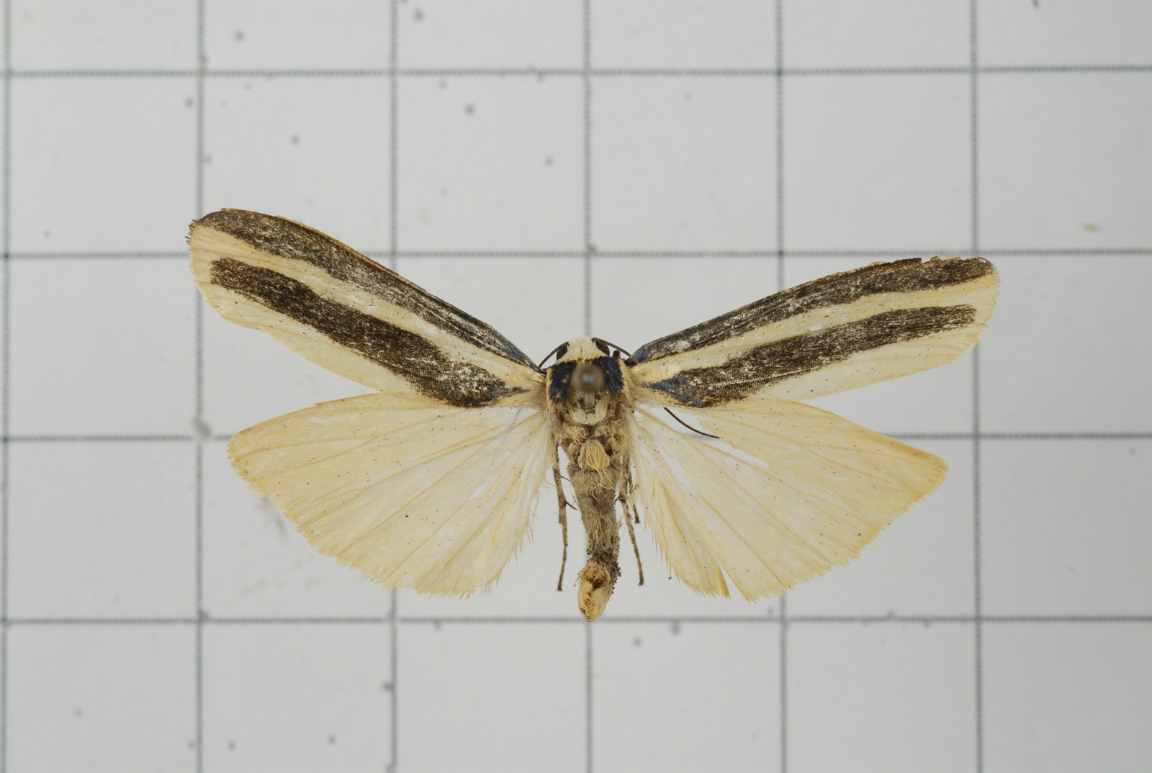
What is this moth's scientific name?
Chrysorabdia vilemani
